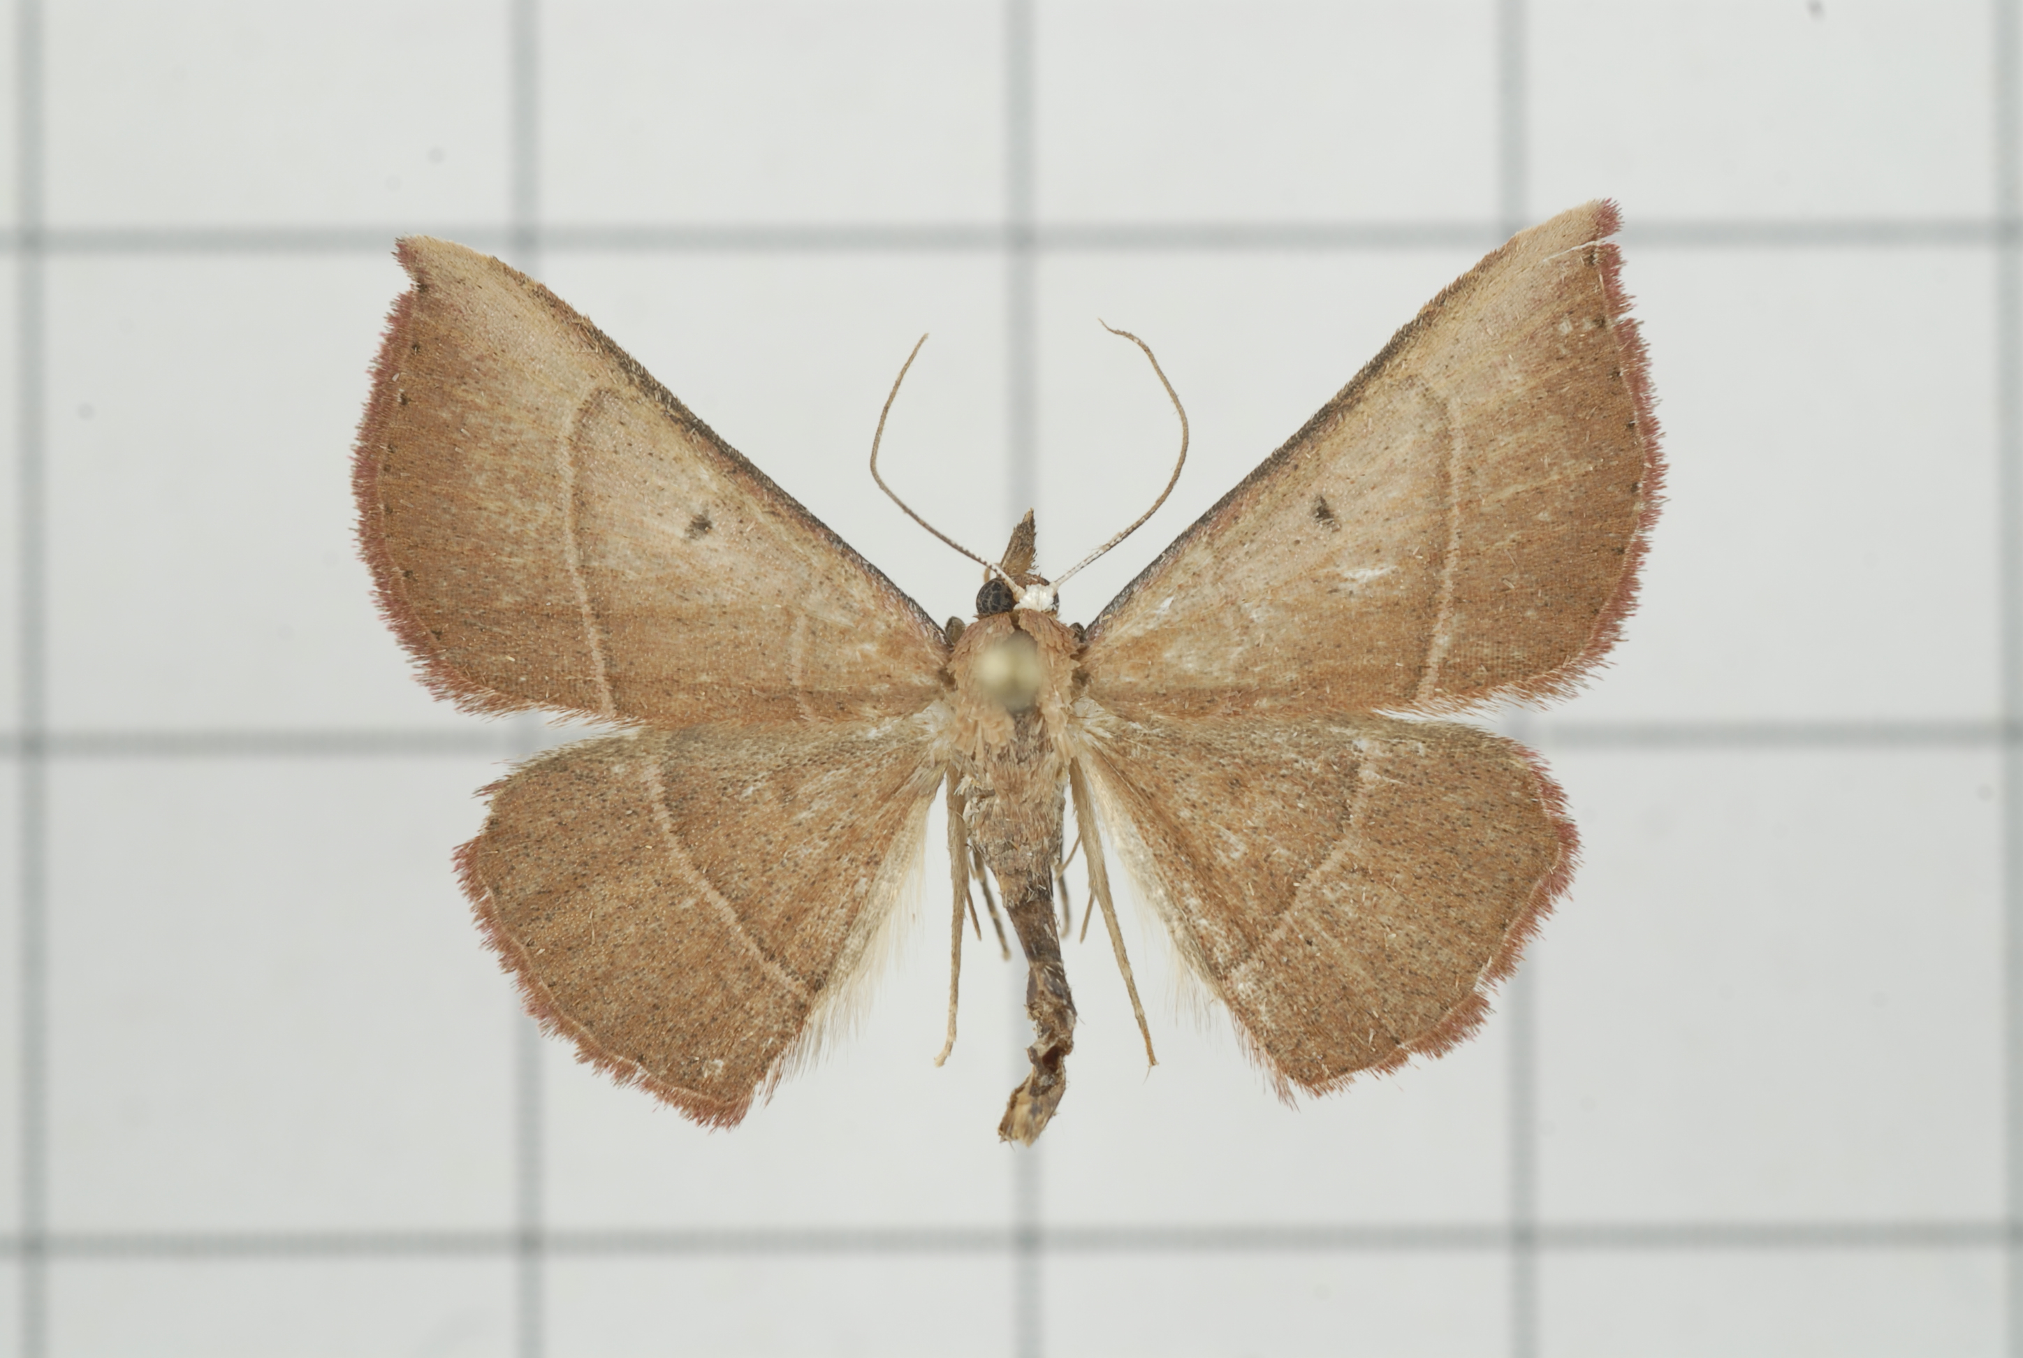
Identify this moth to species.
Corgatha marumoi
